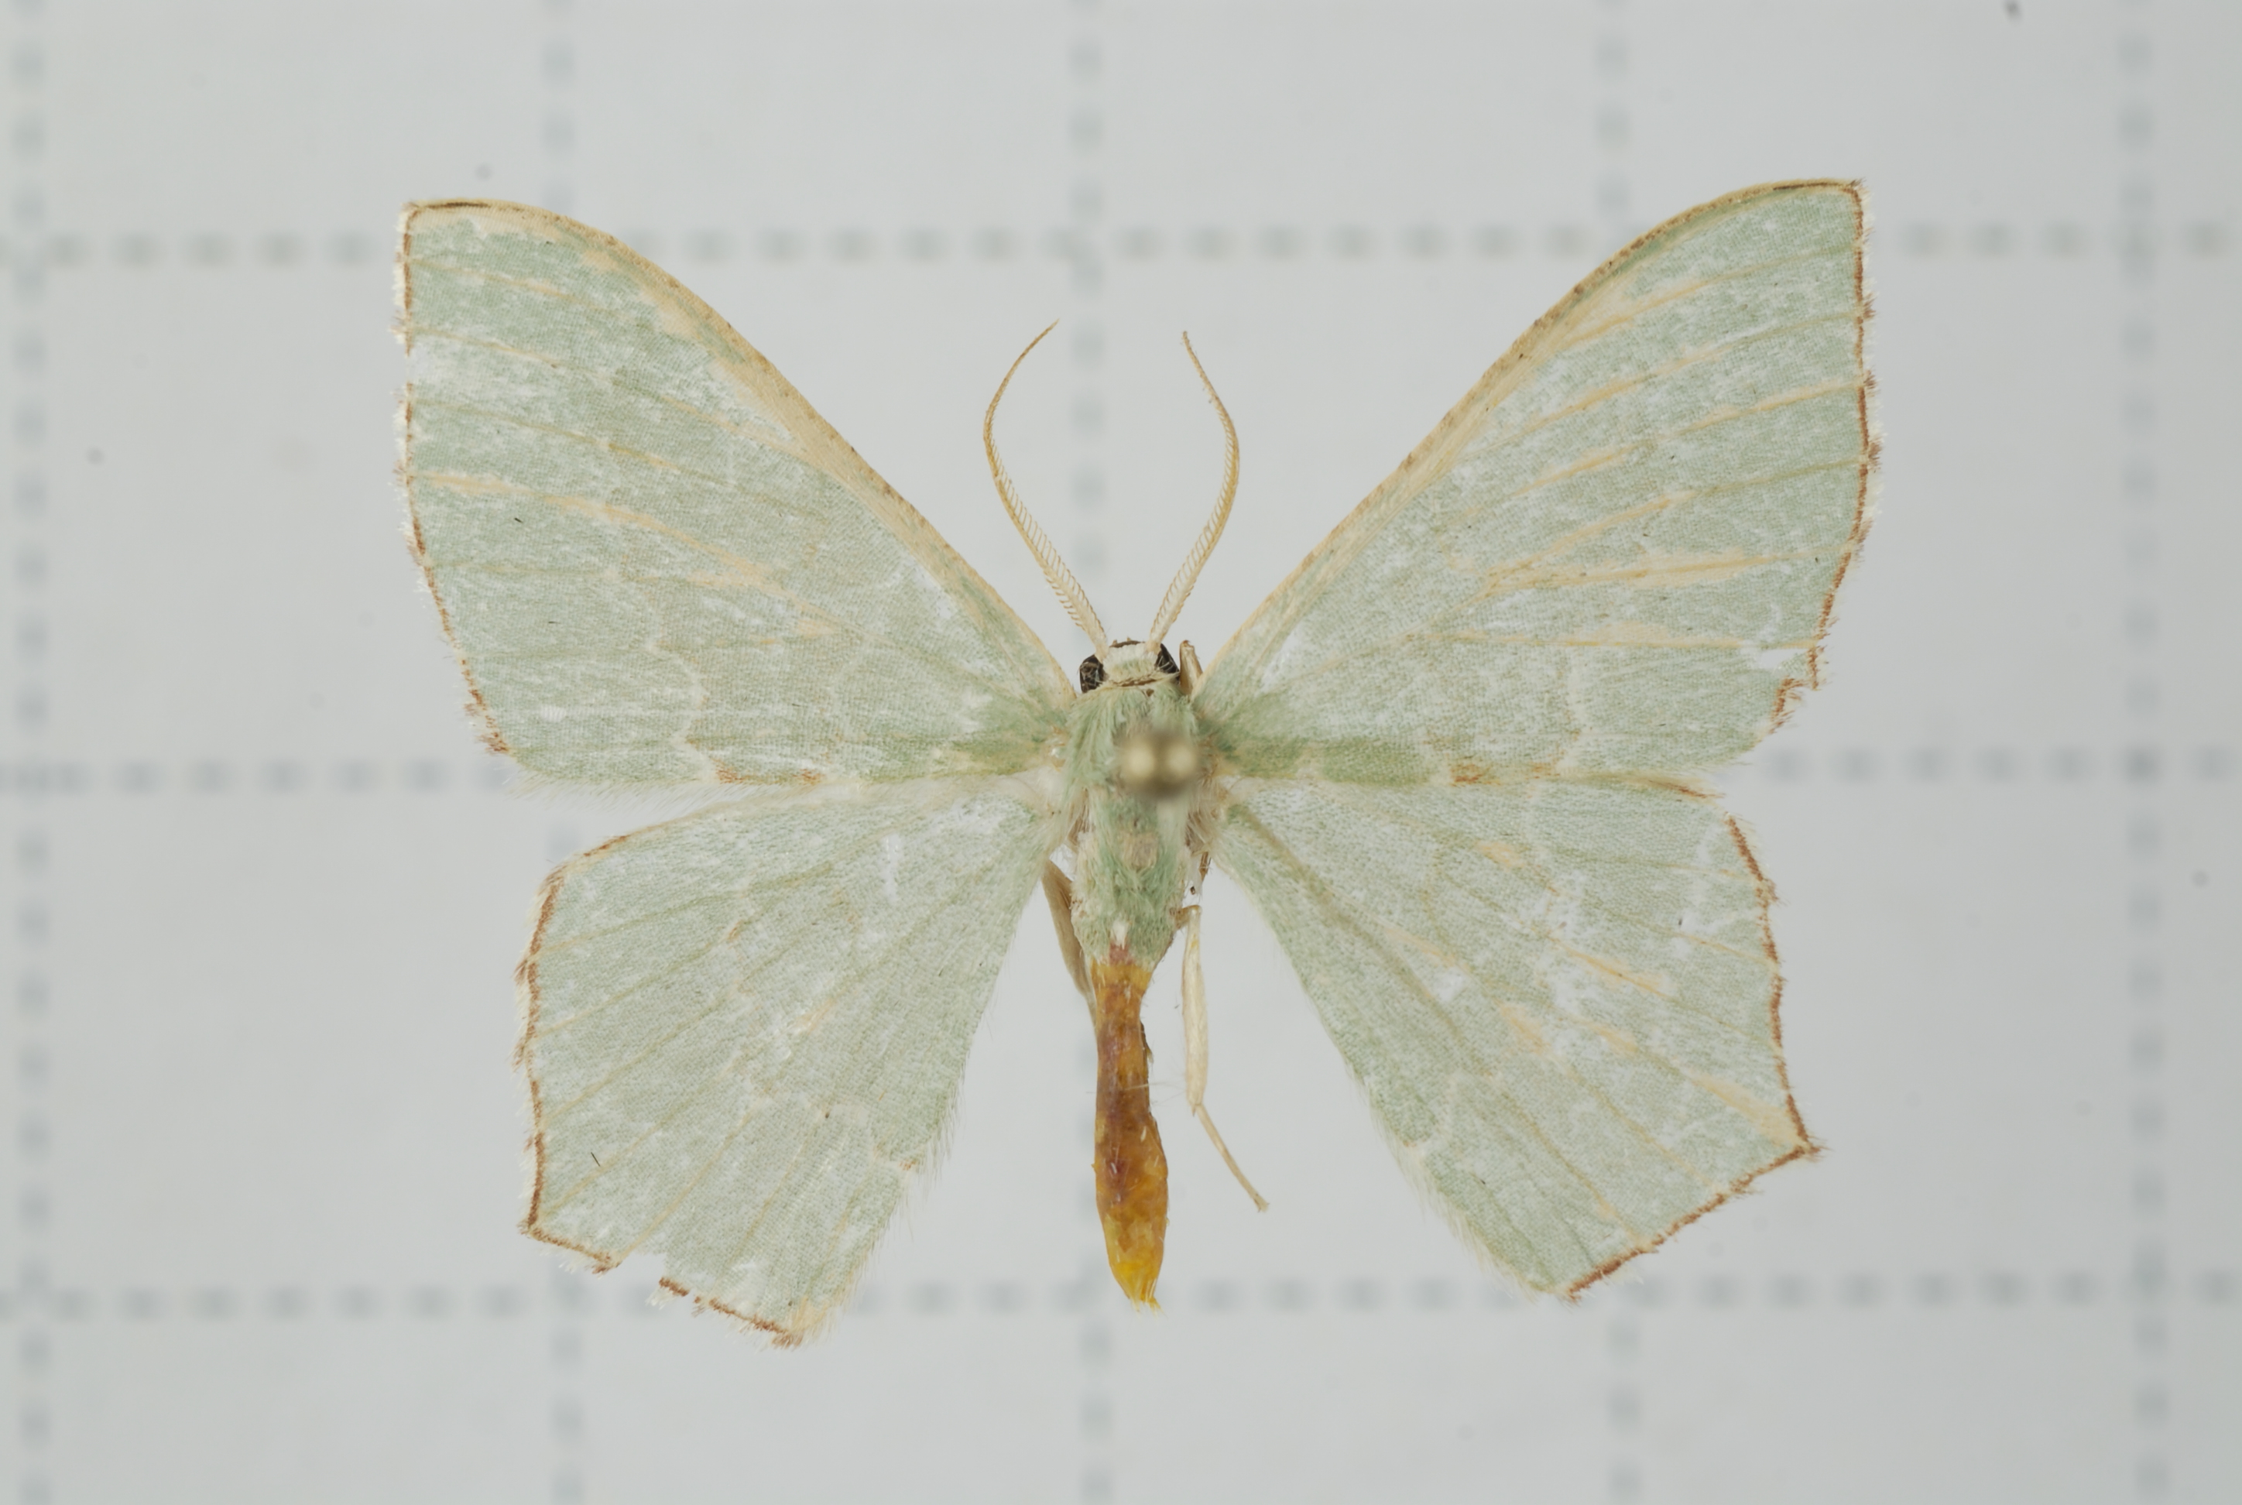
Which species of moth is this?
Hemistola simplex
